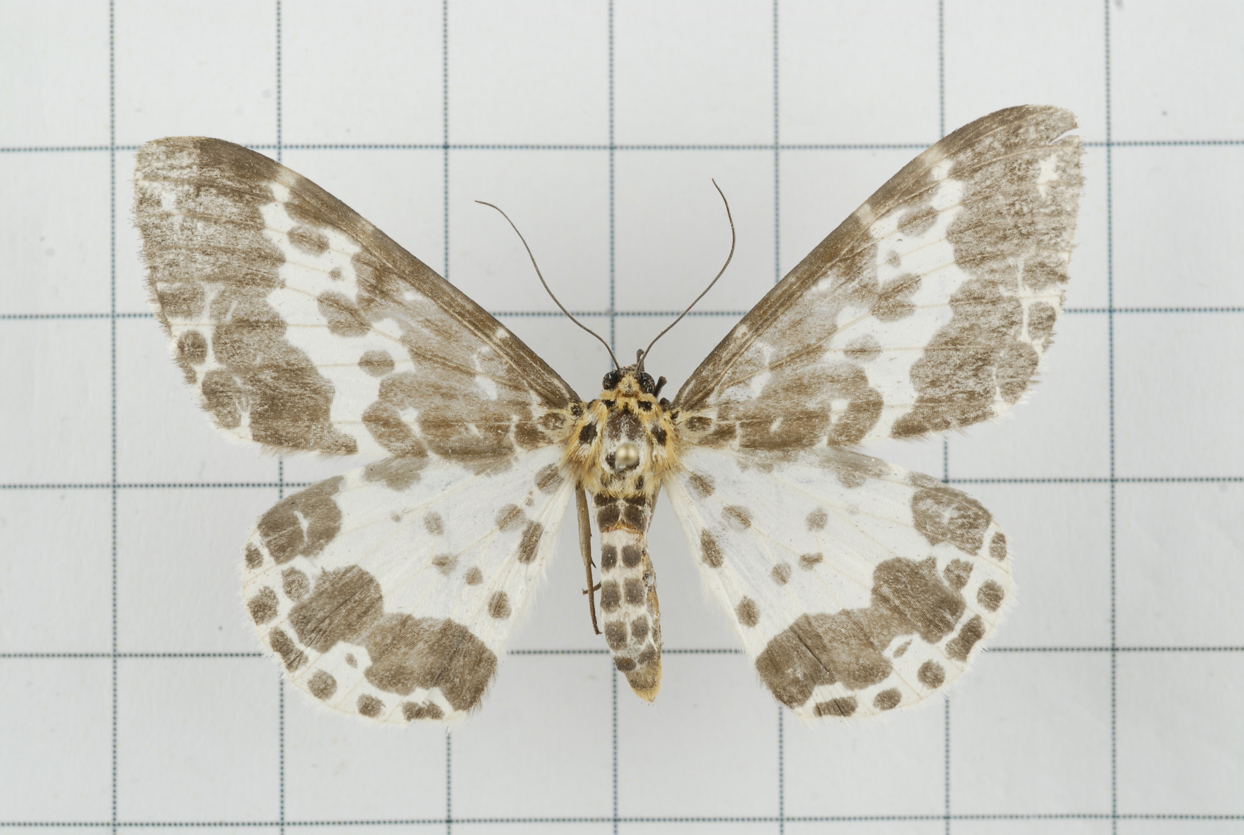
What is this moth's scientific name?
Pogonopygia pavida pavida
